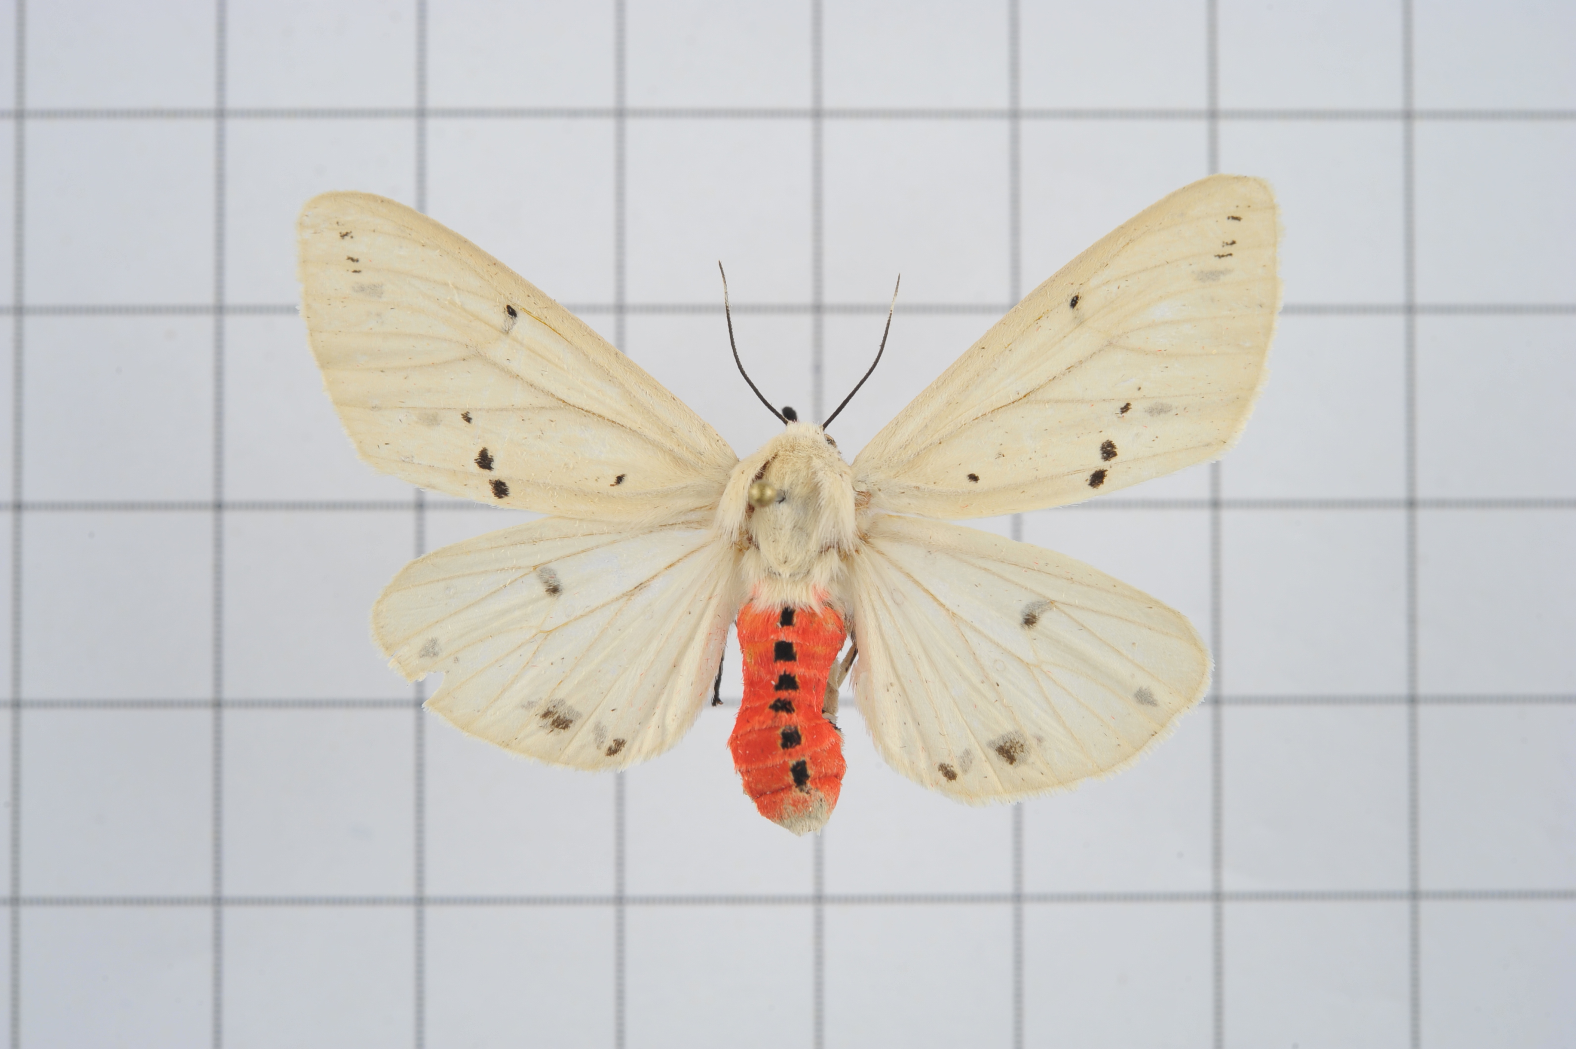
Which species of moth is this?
Spilarctia subcarnea
